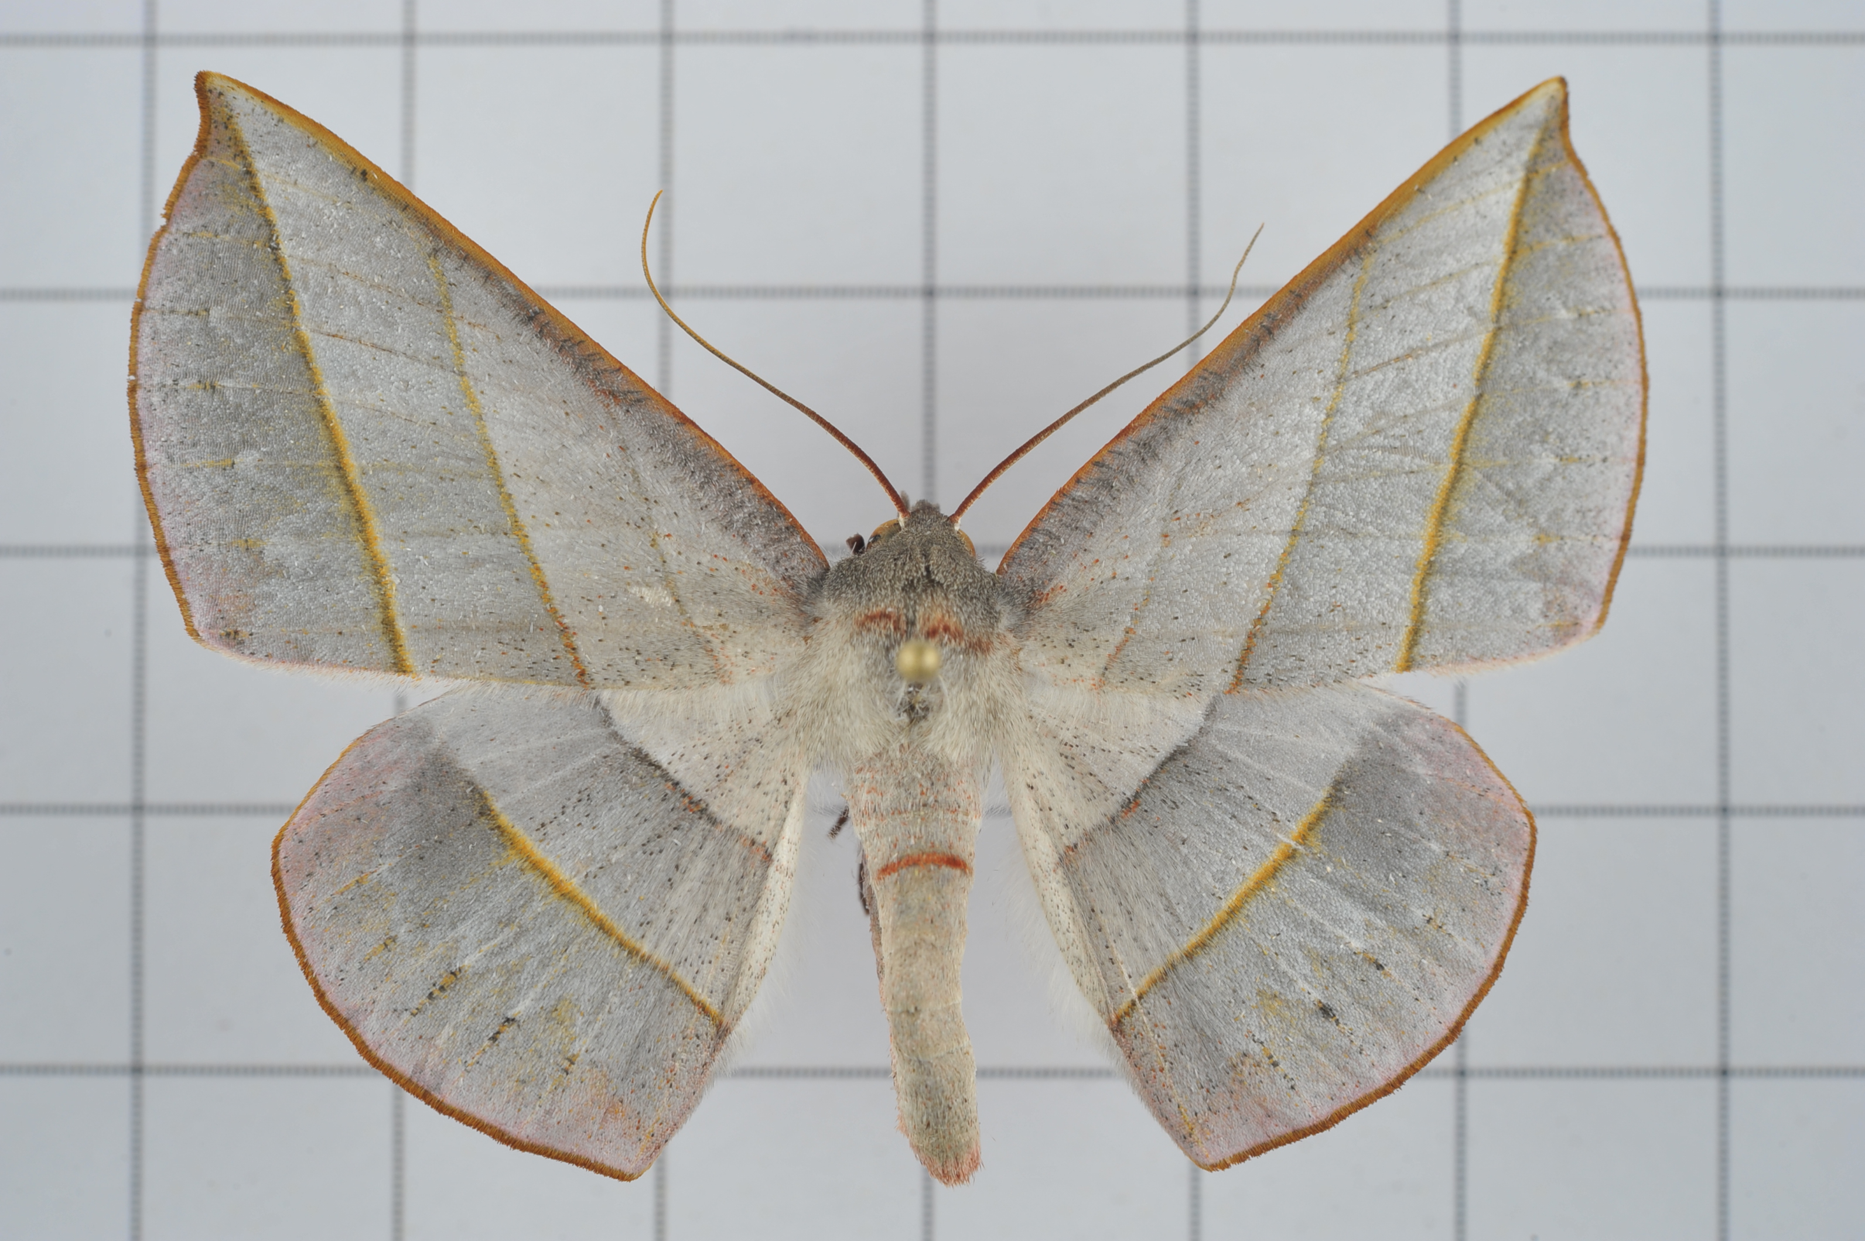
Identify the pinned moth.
Sarcinodes aequilinearia
